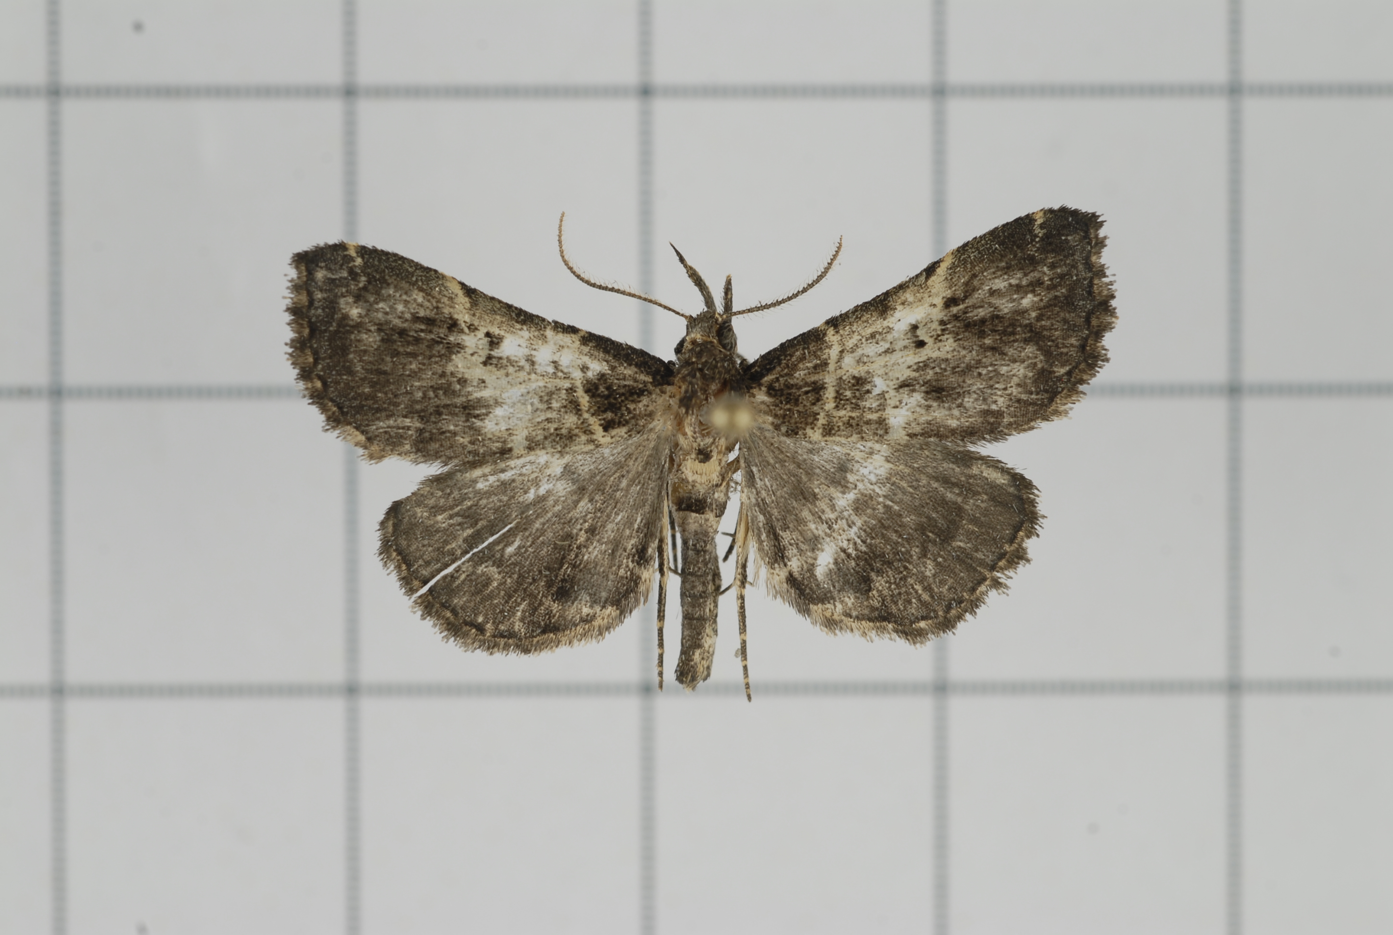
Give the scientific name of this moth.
Bertula centralis
